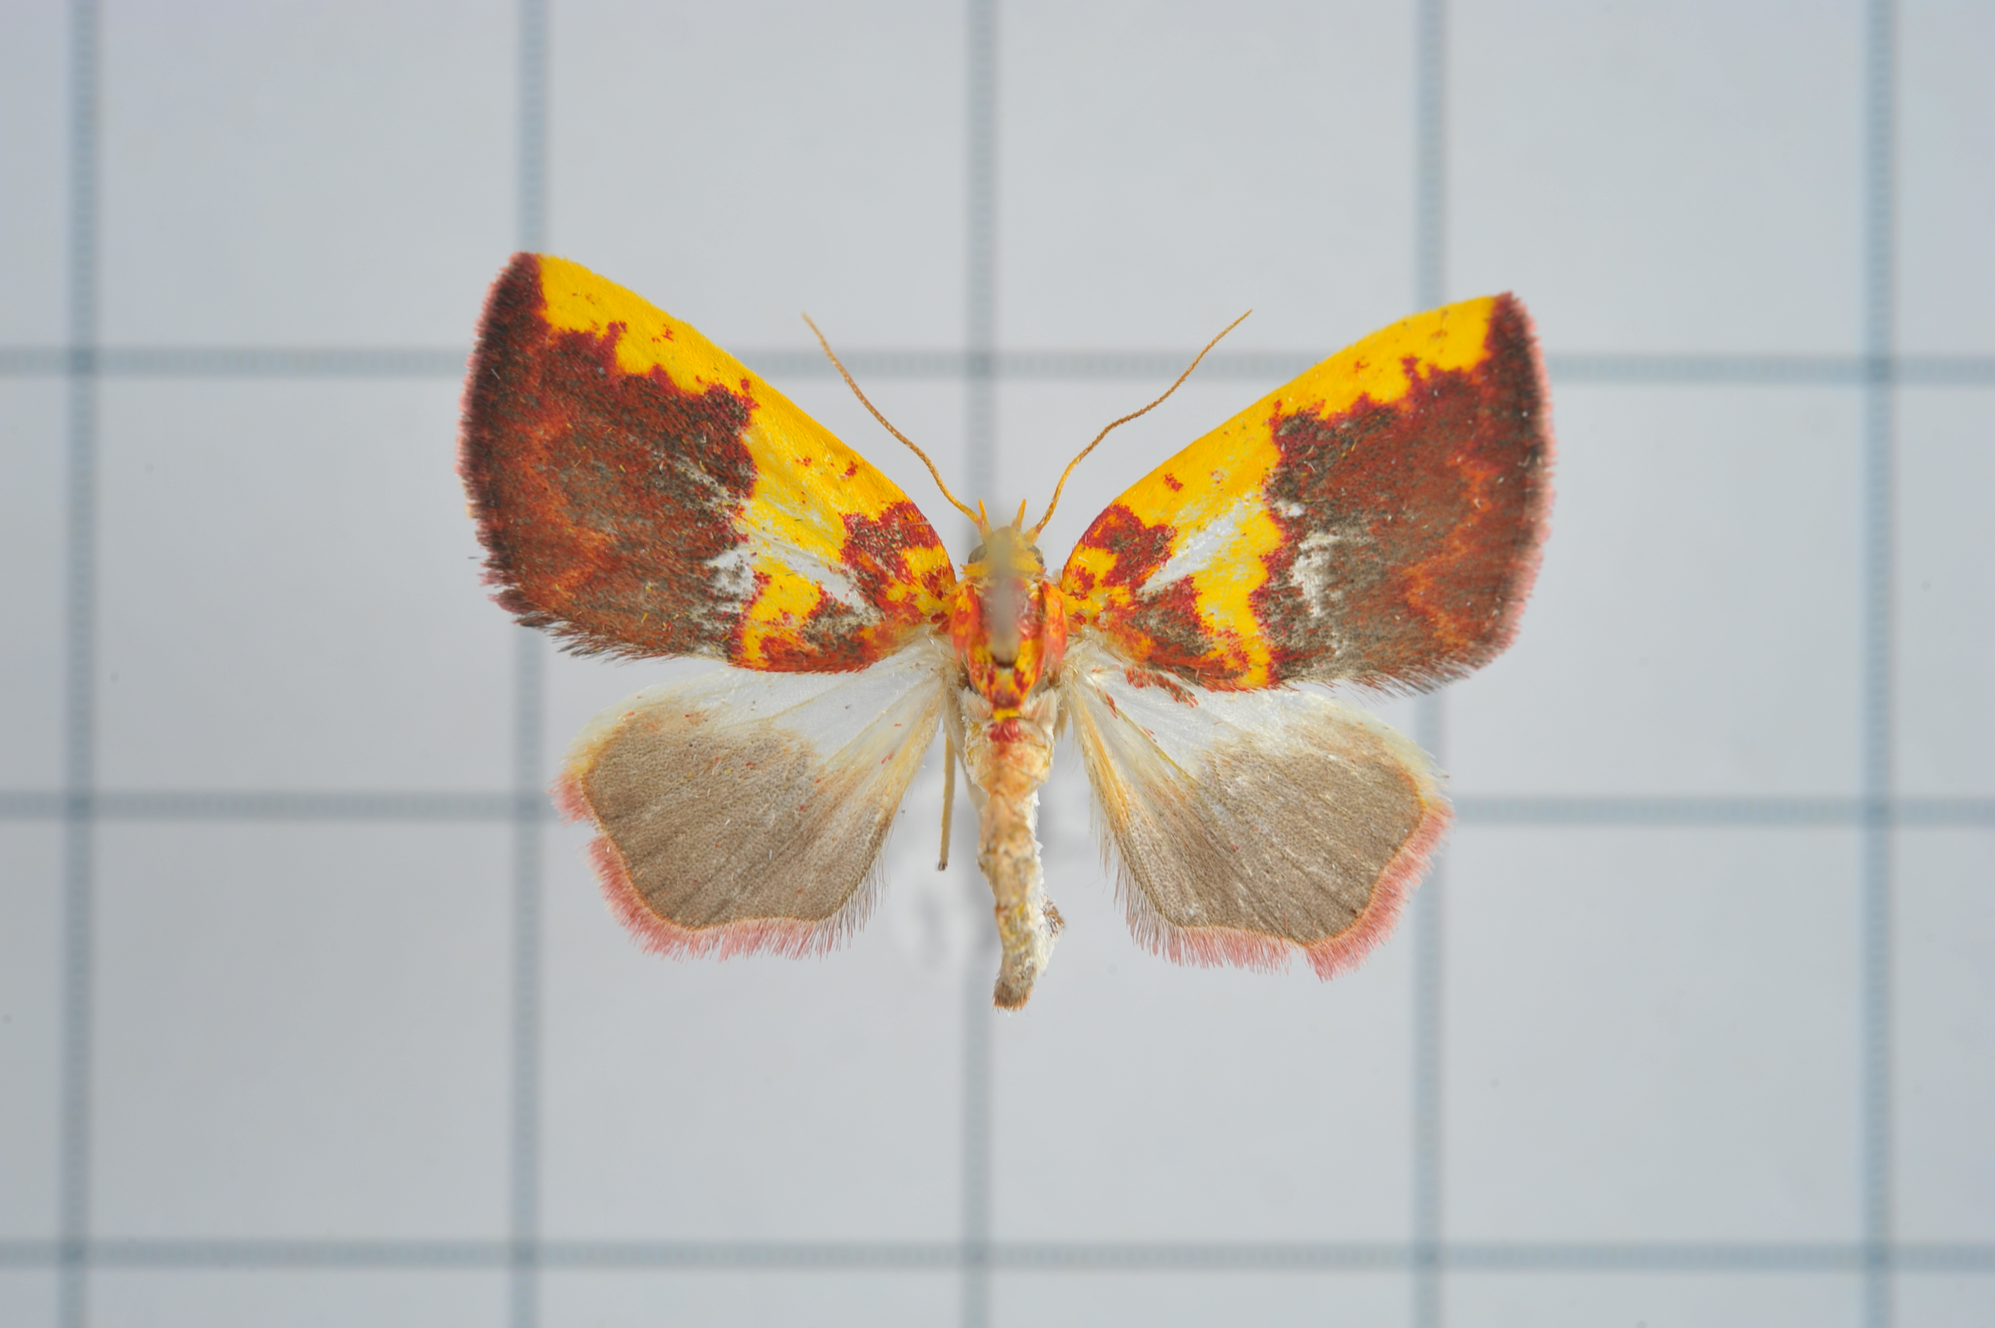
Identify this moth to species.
Siglophora sanguinolenta
